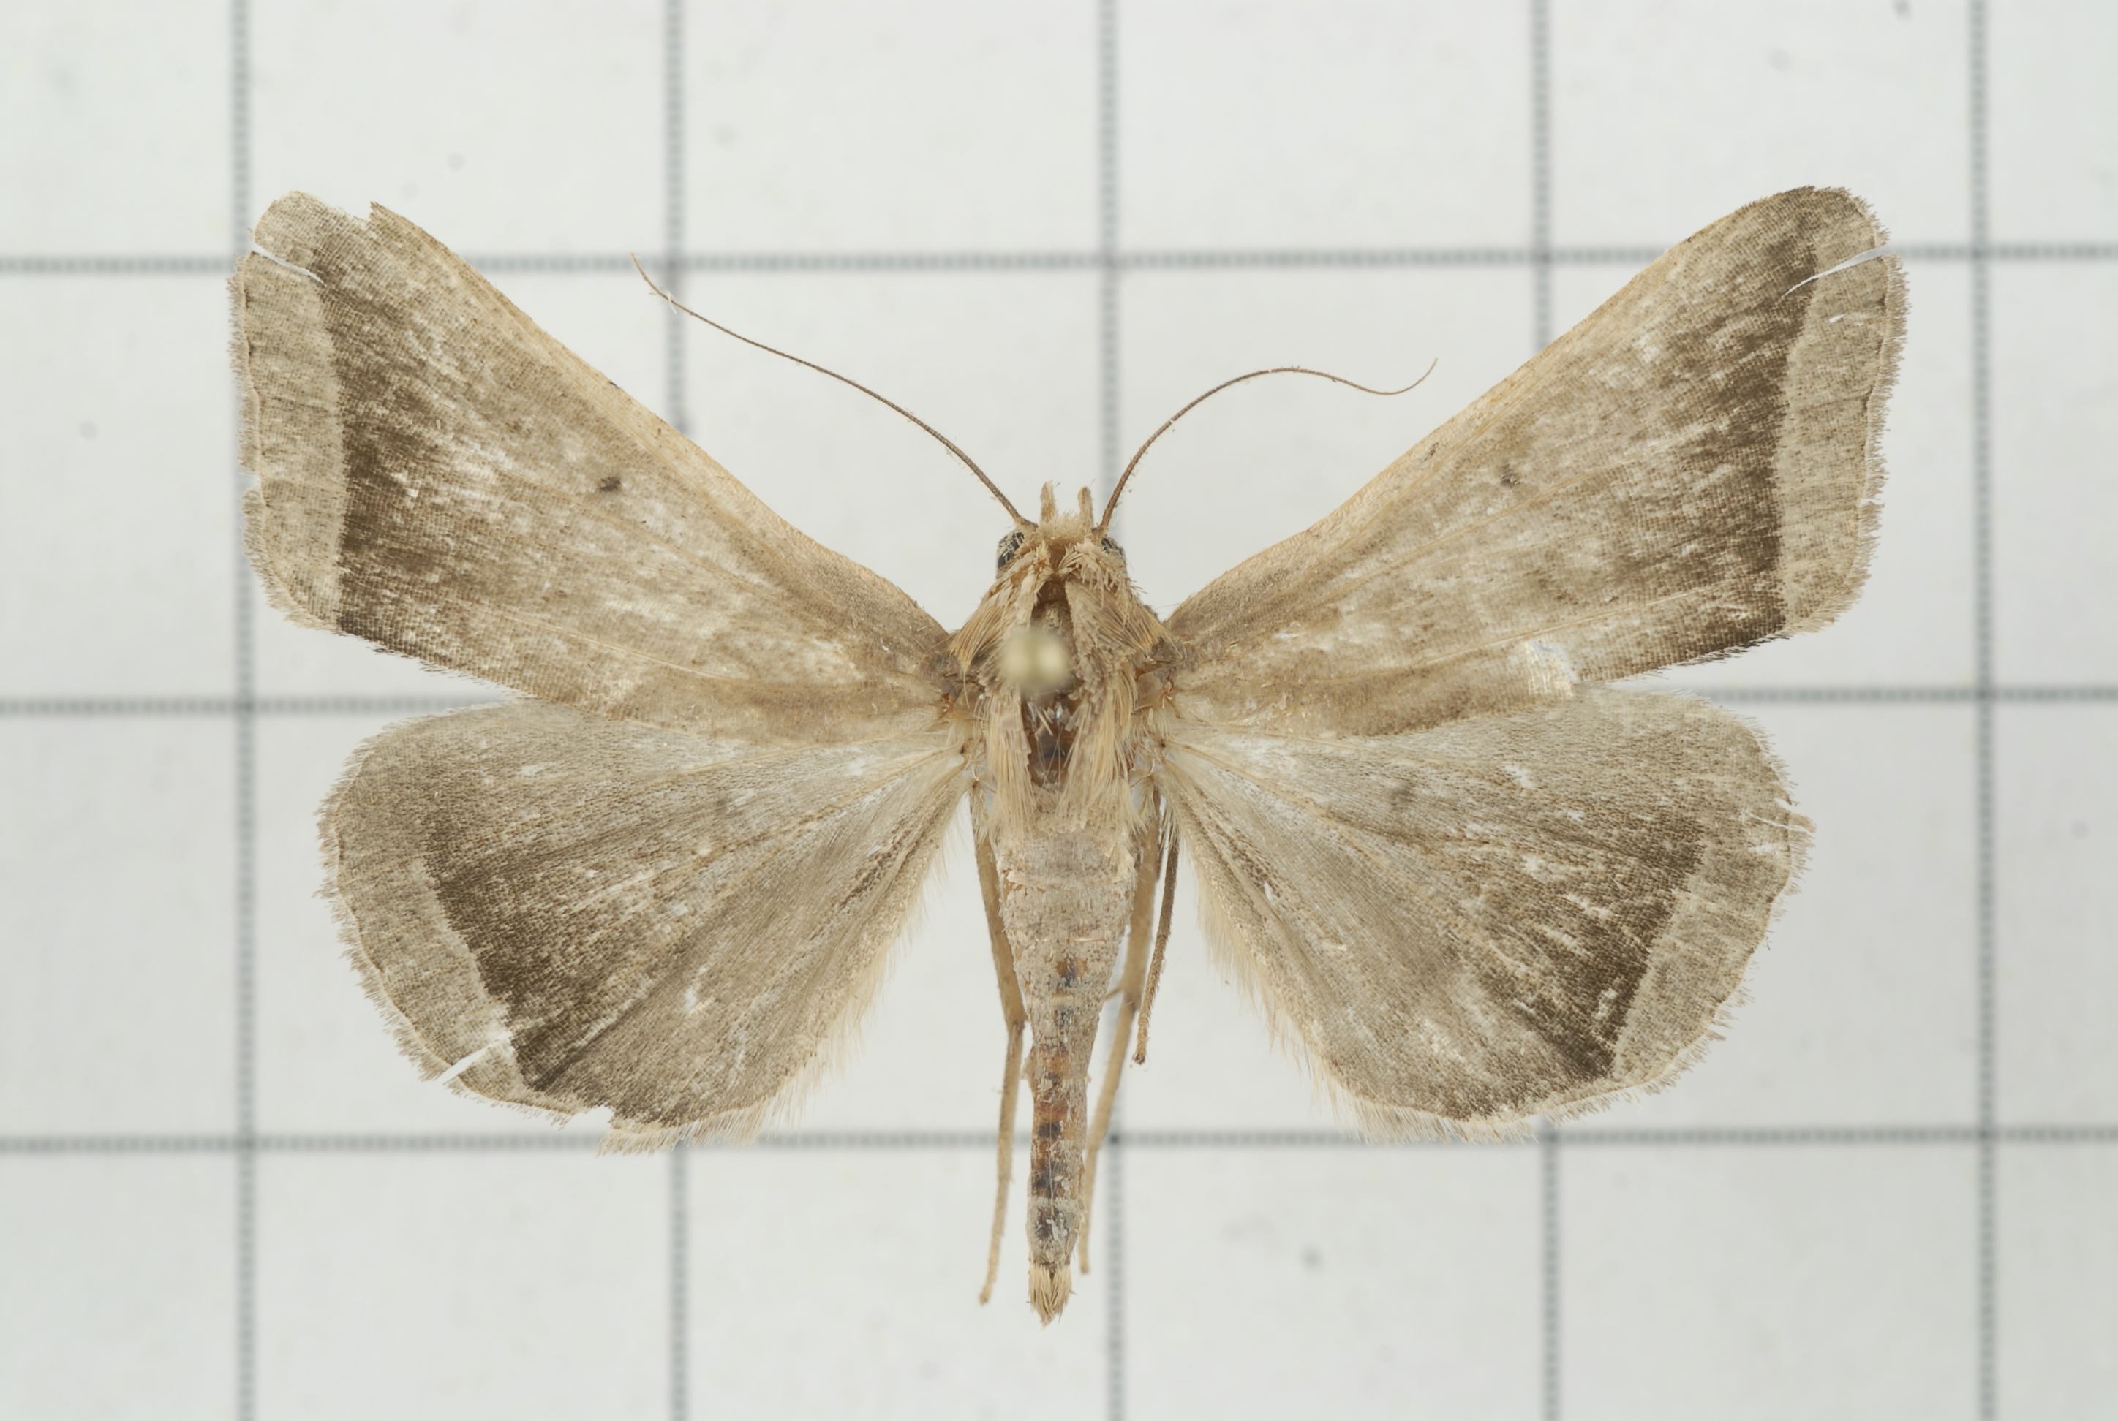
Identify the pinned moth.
Simplicia bimarginata
